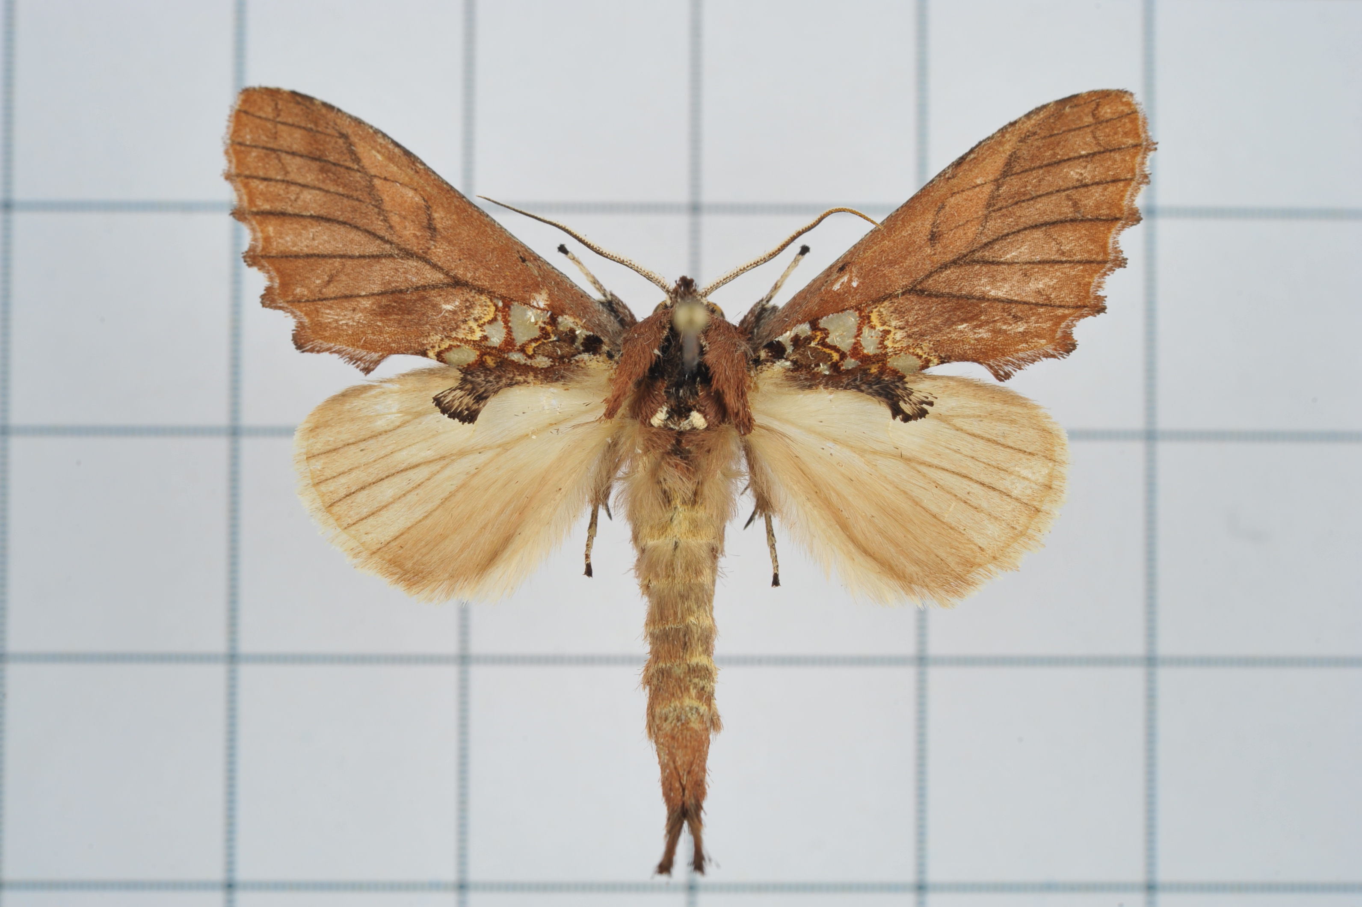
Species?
Spatalia dives angustipennis
